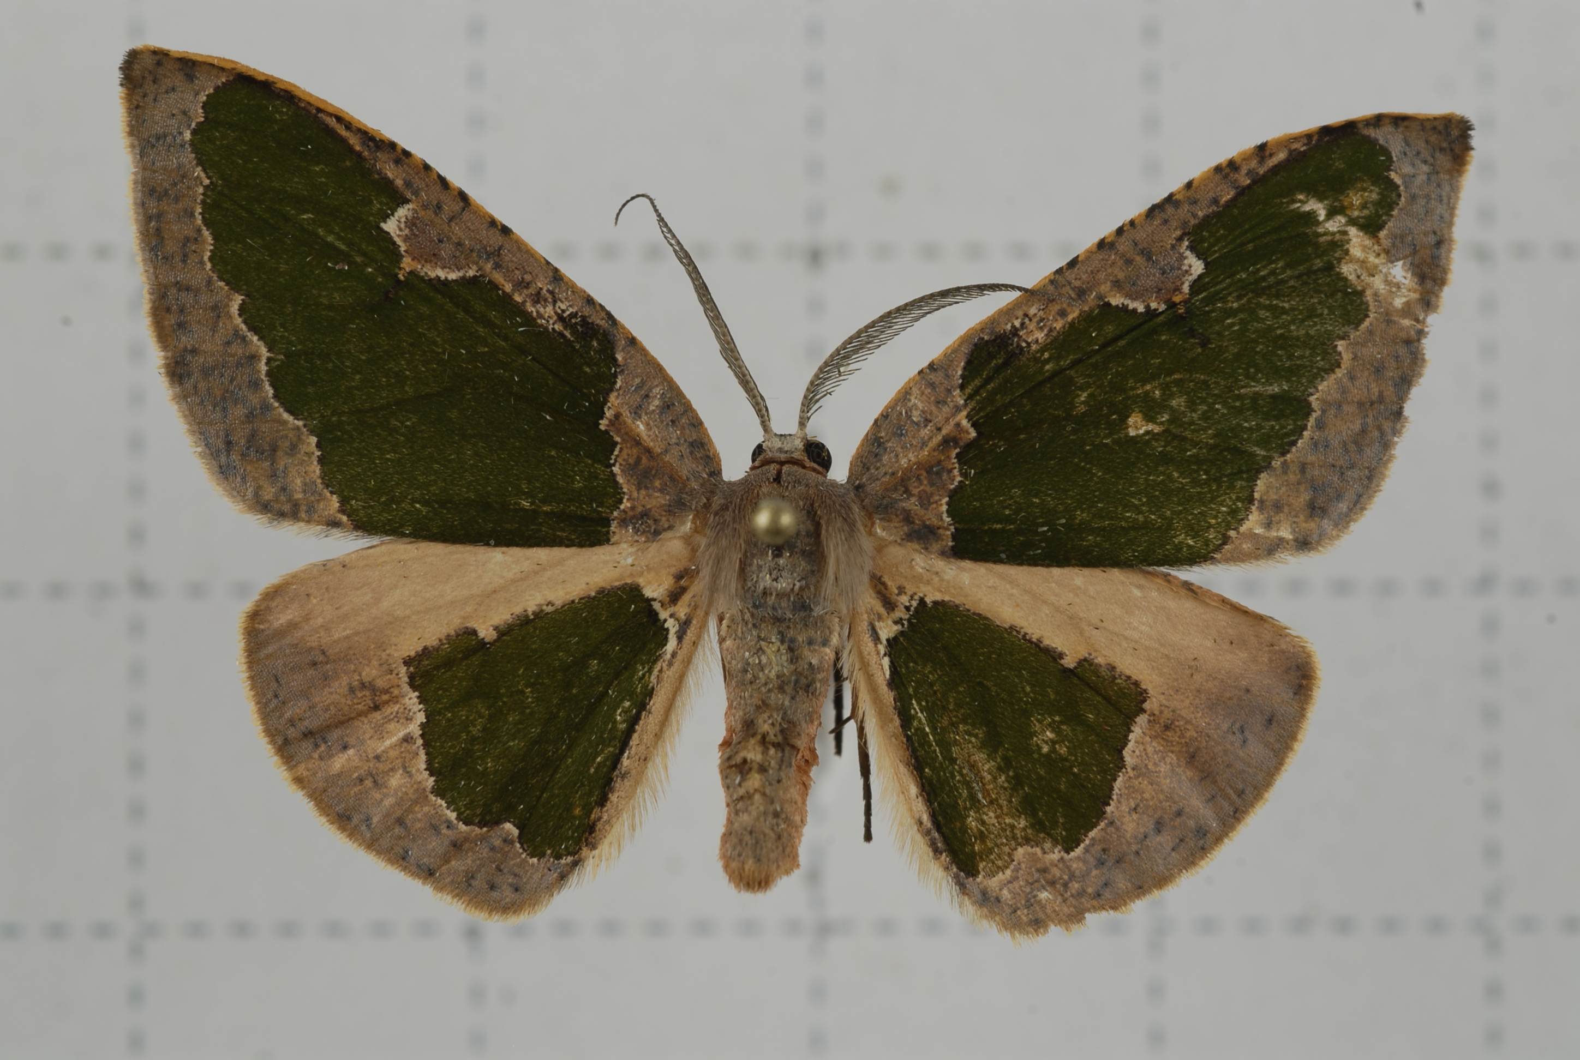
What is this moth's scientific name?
Celenna festivaria formosensis
